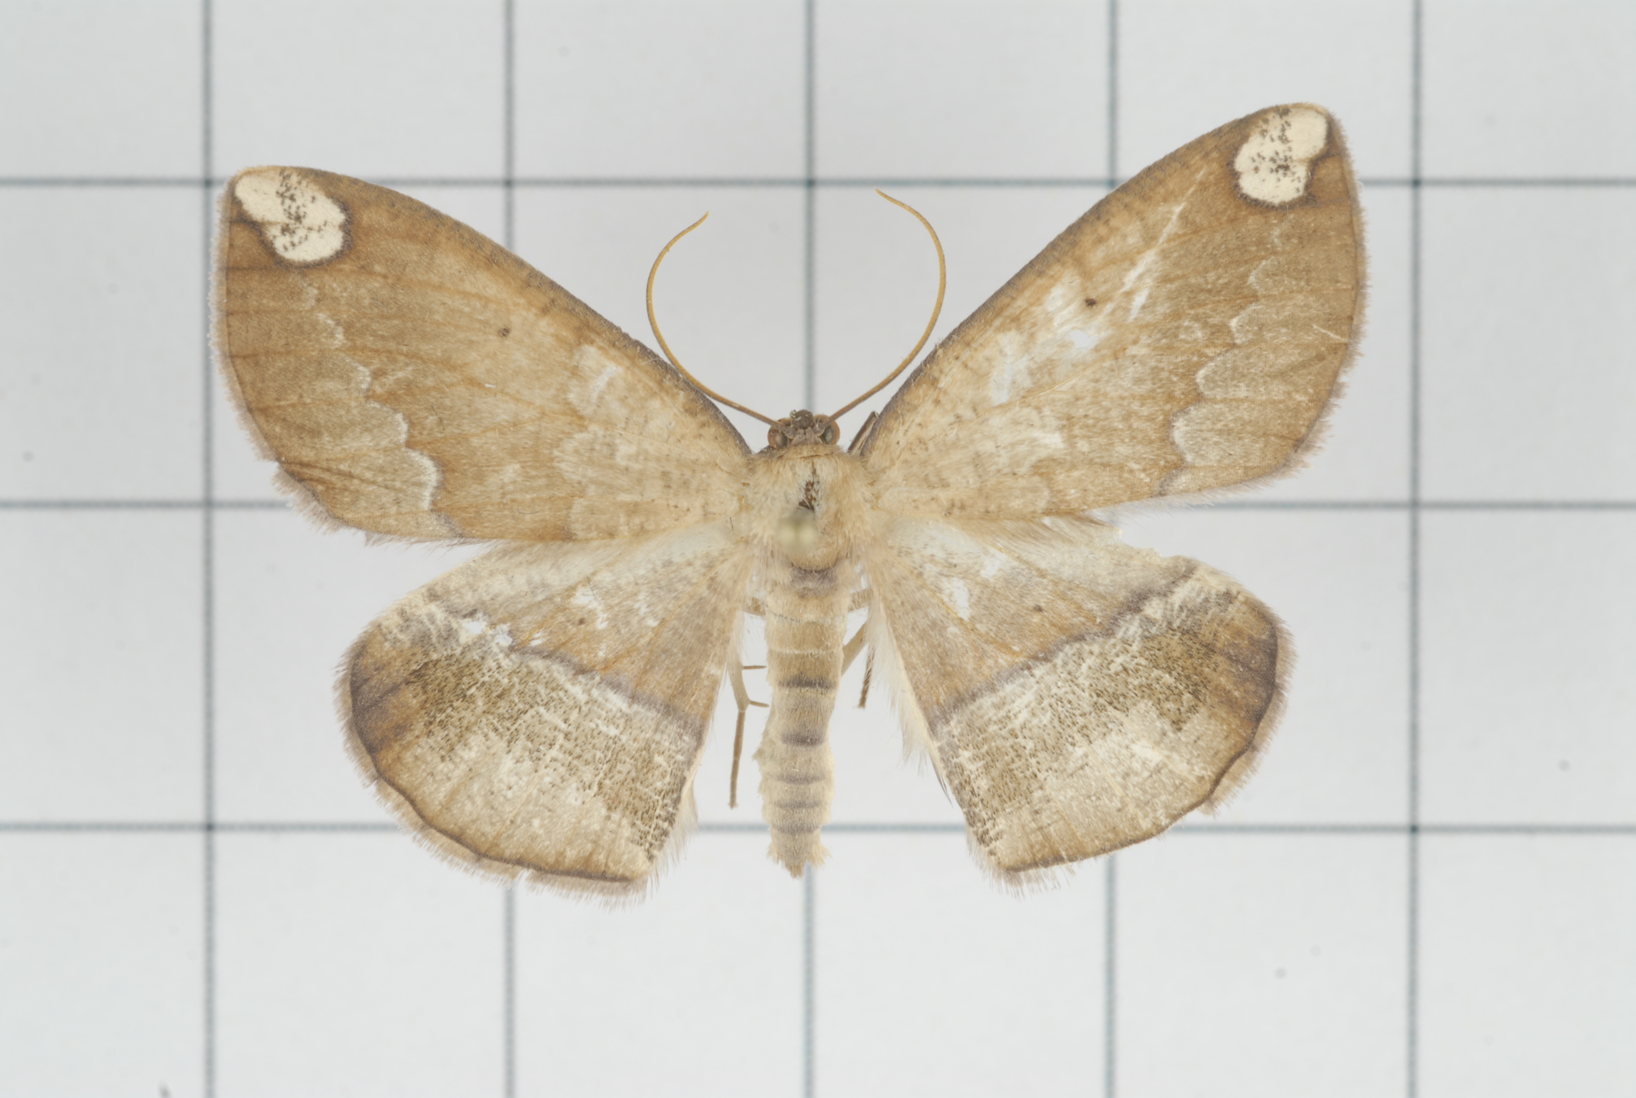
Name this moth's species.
Platycerota homoema
